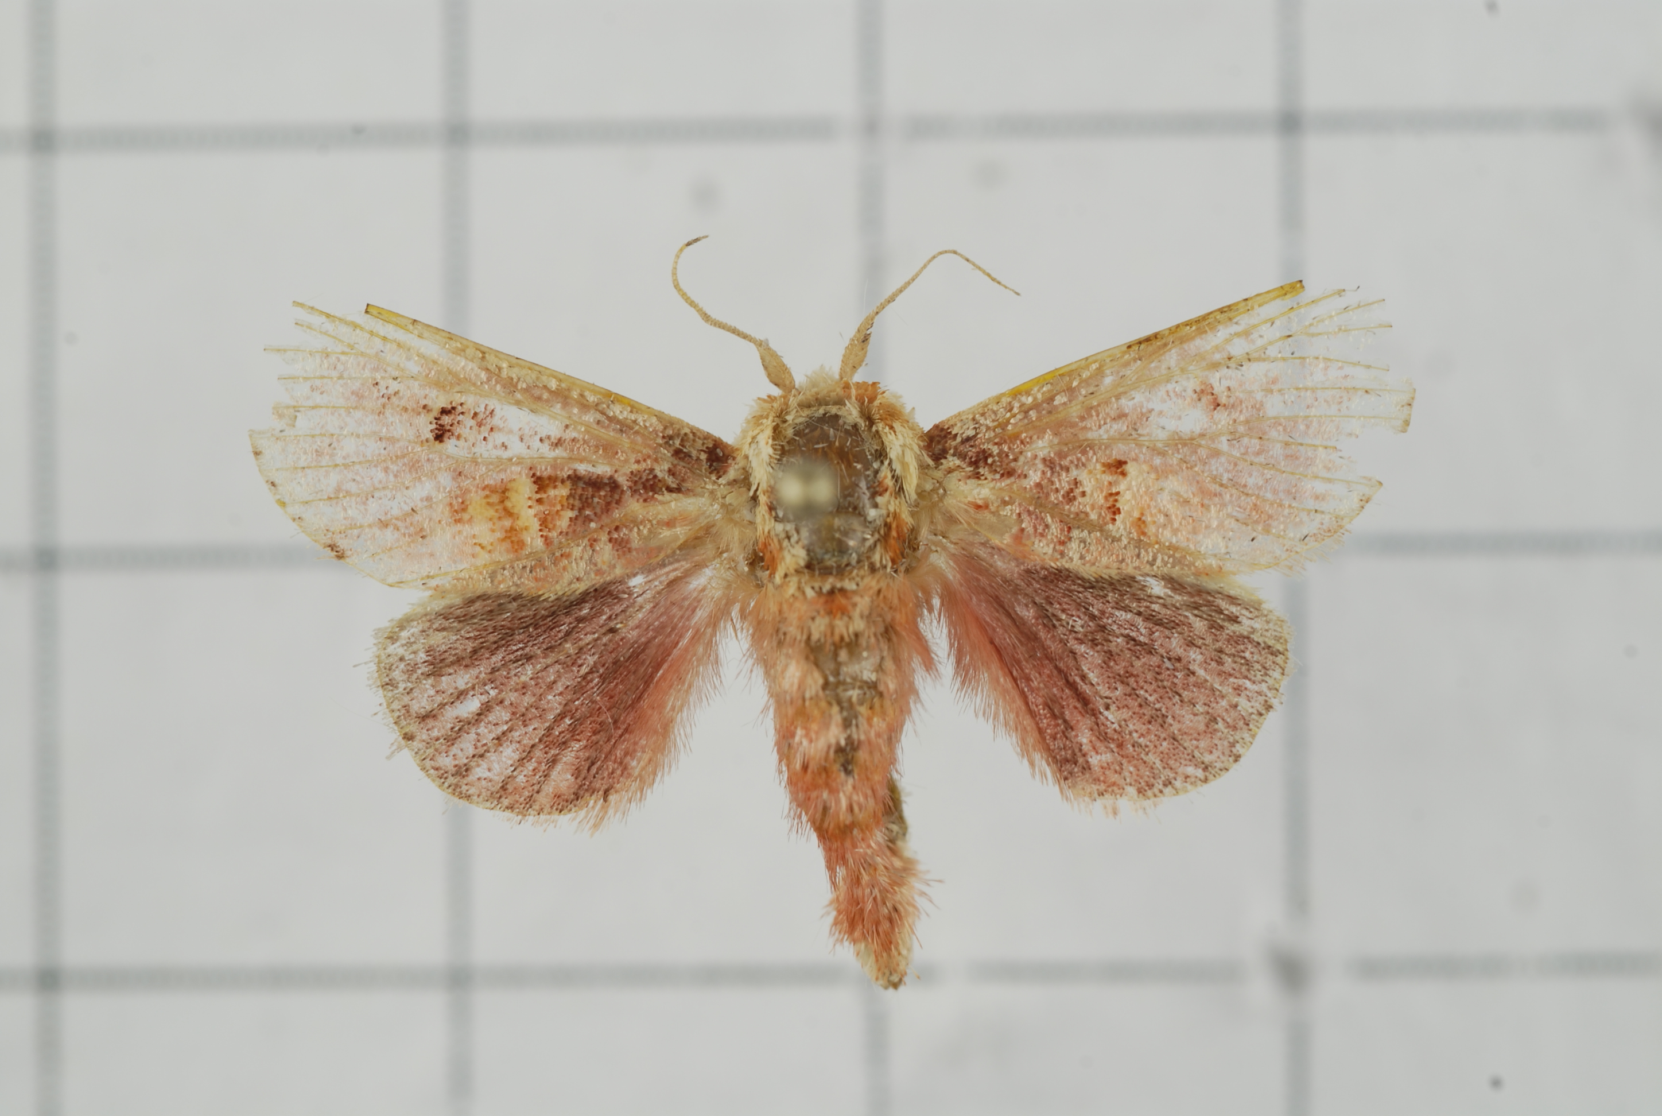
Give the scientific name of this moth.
Demonarosa rufotessellata subrosea
